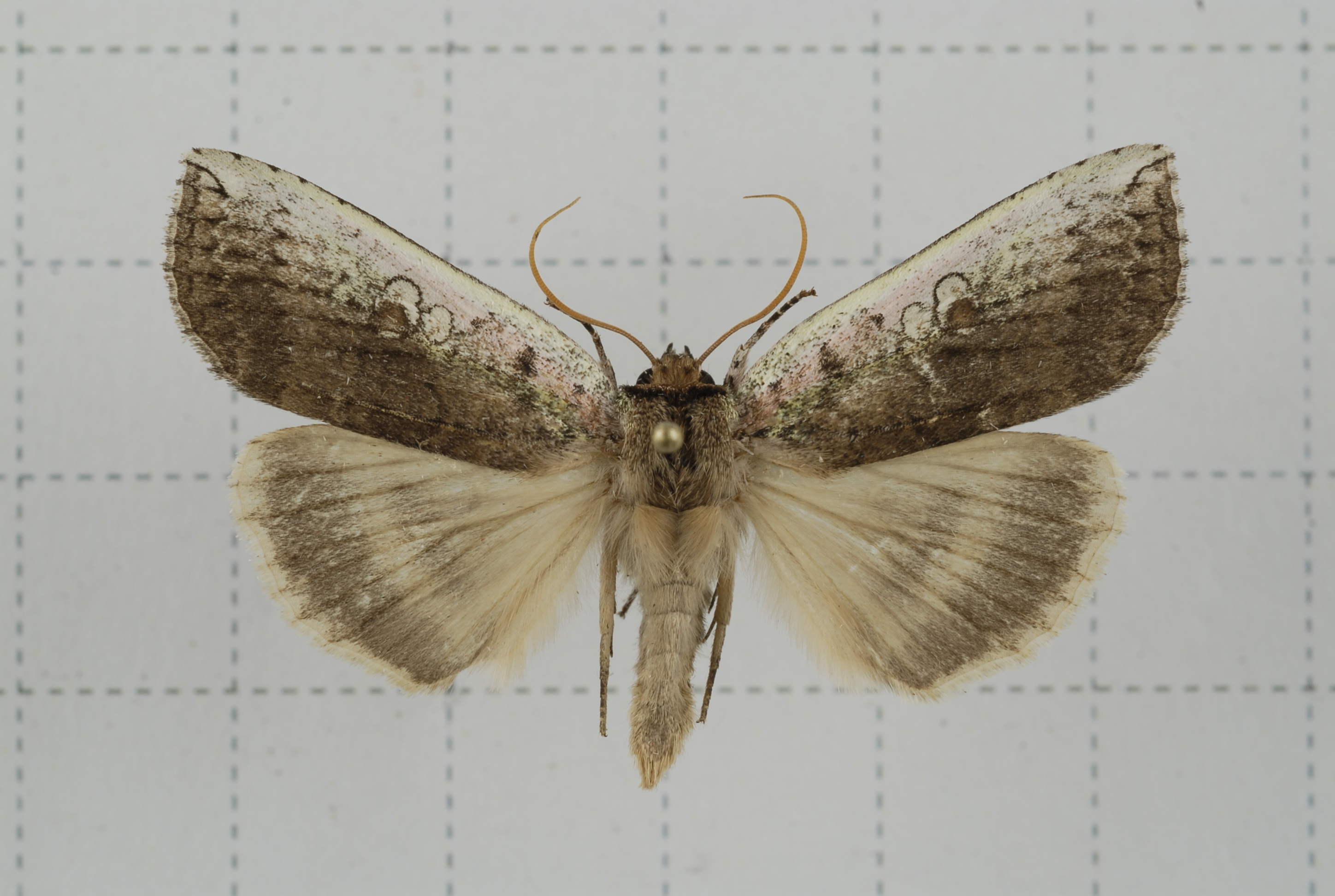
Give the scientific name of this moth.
Tethea oberthueri taiwana
